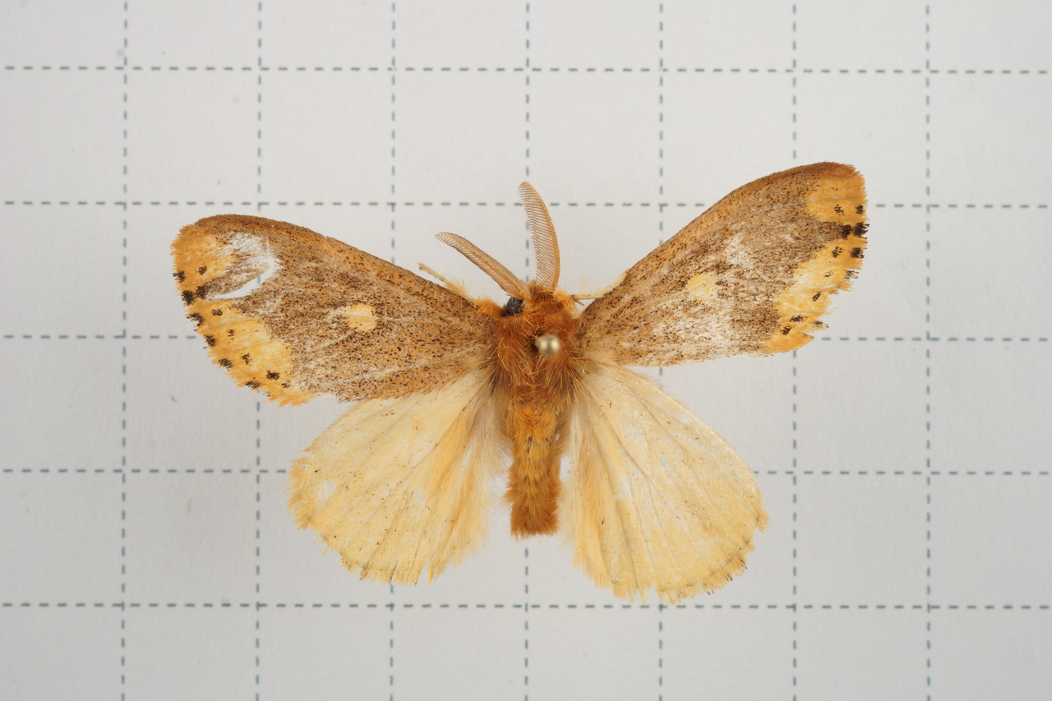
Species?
Nygmia marginata insulata
